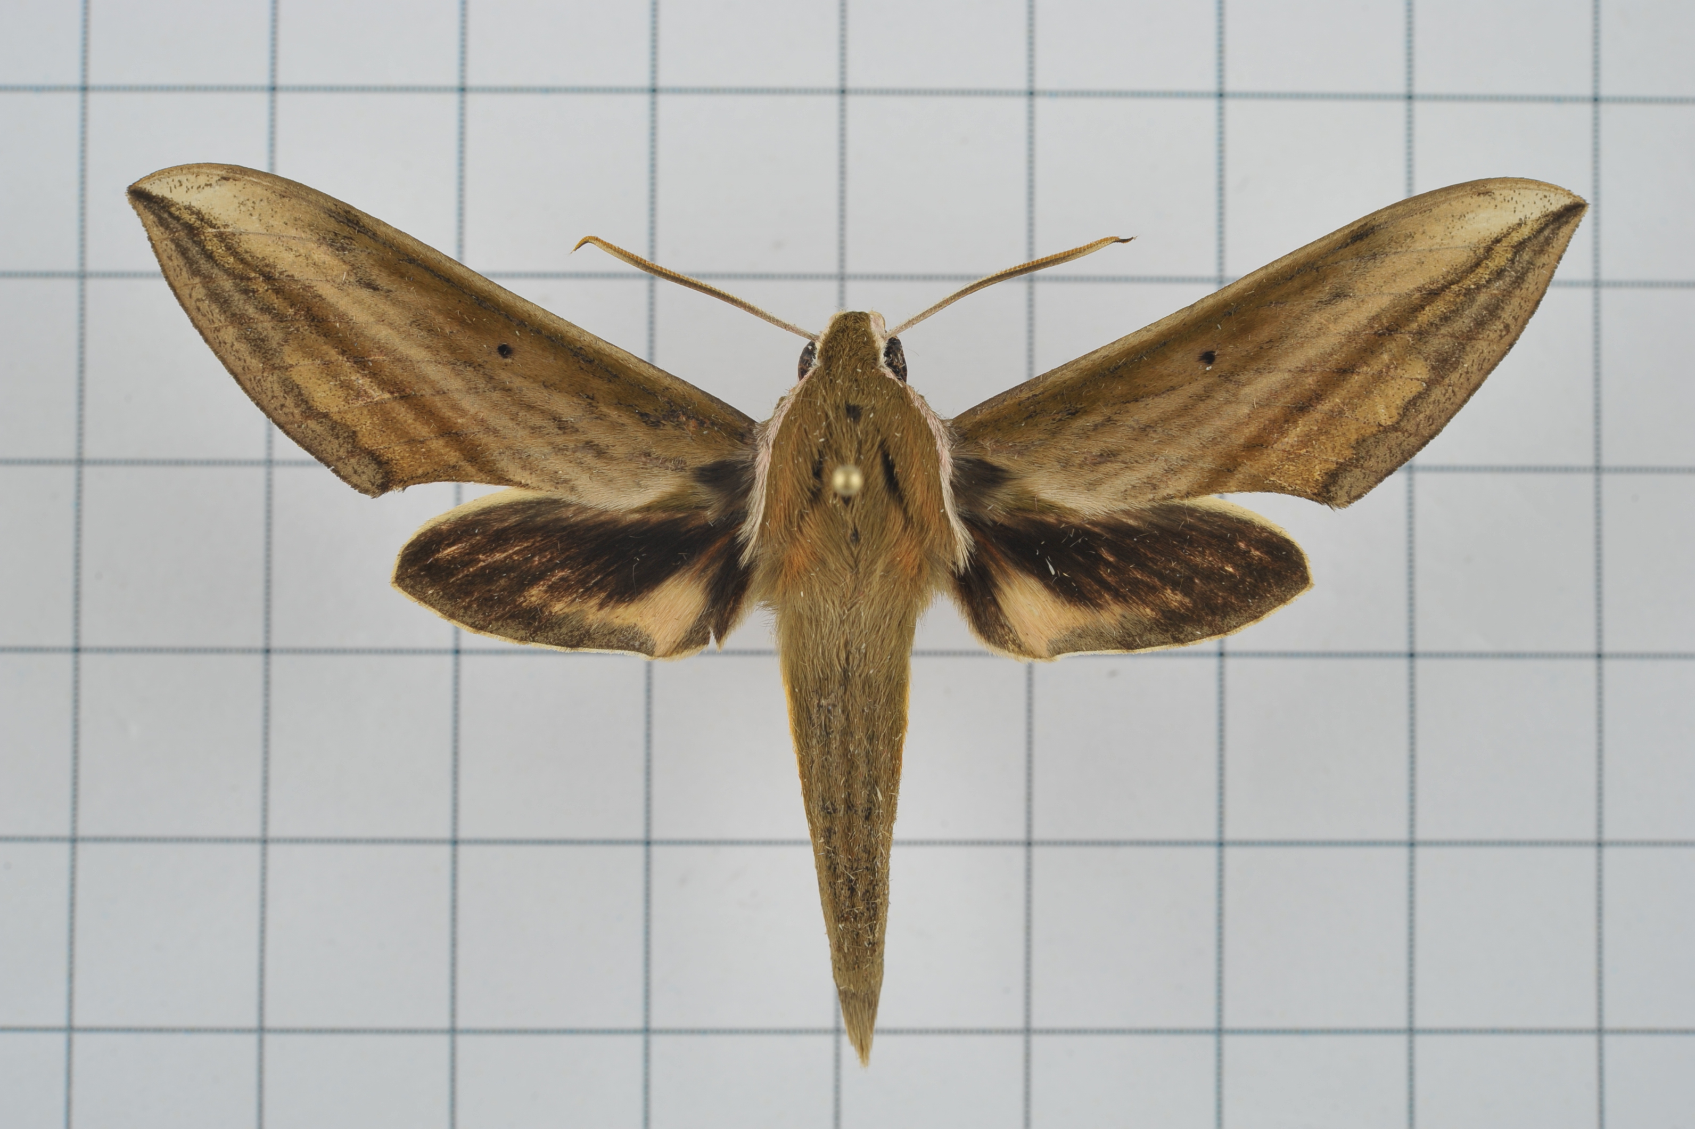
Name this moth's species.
Cechetra minor
